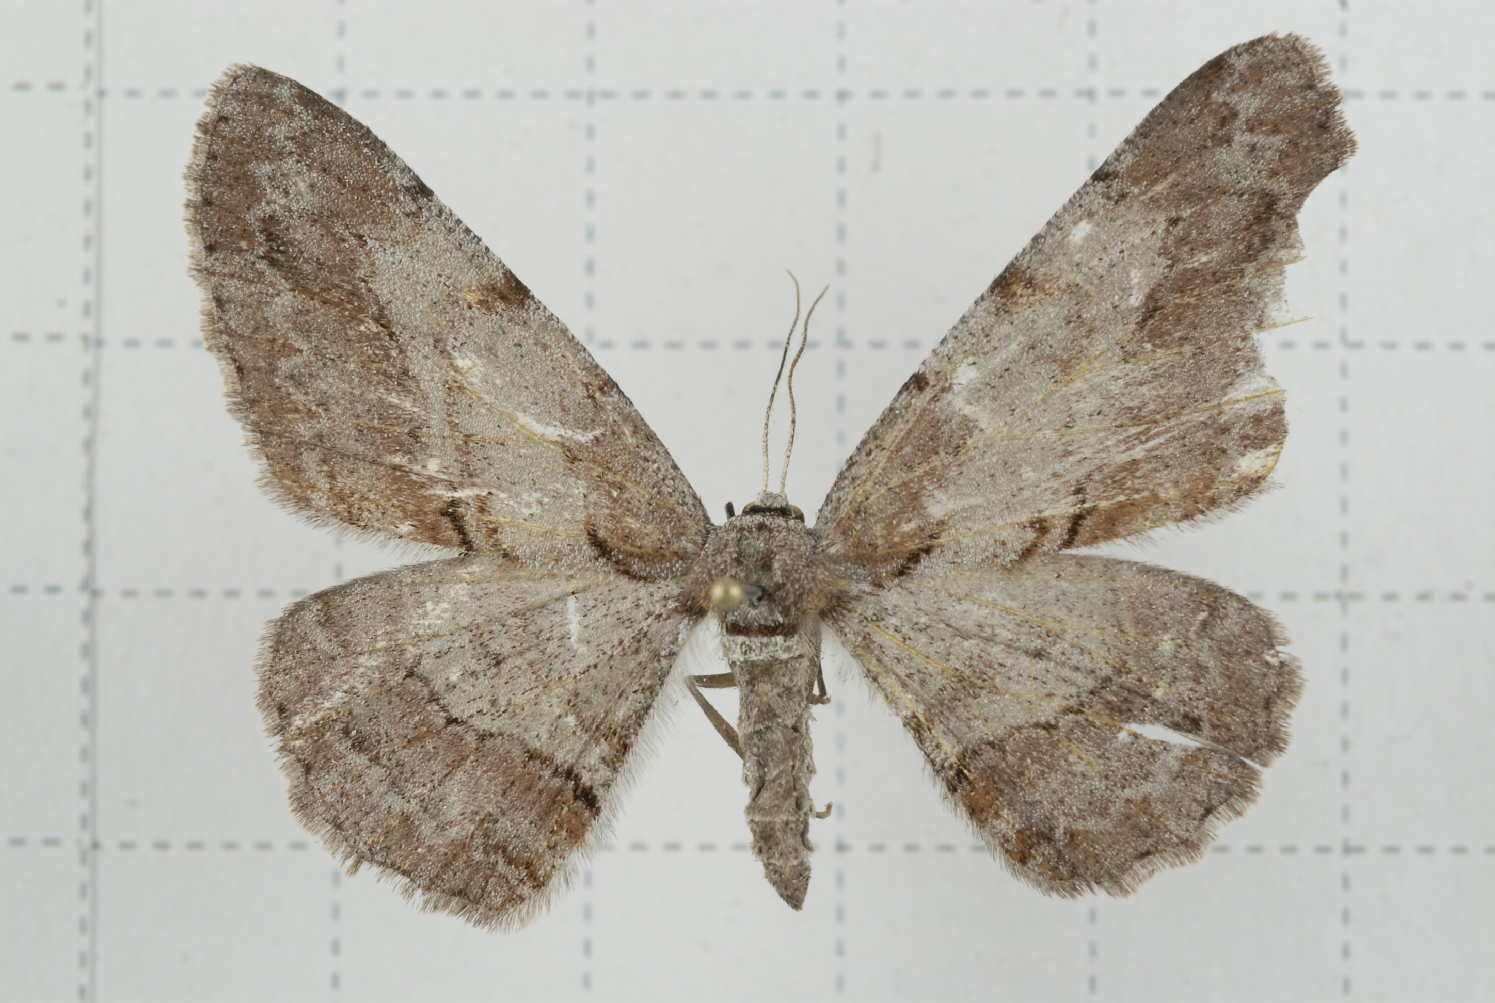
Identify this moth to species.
Hypomecis obliquisigna
